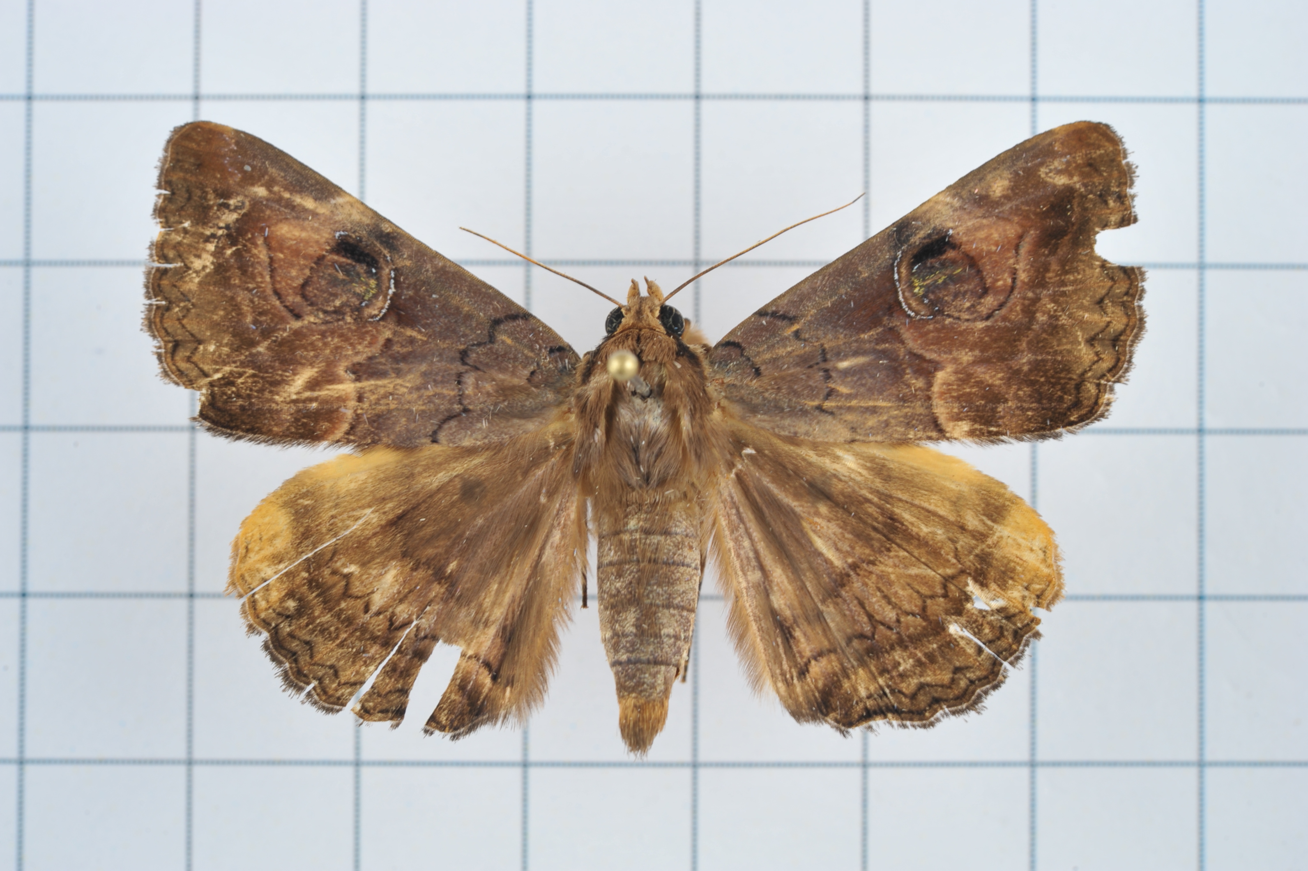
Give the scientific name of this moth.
Ommatophora luminosa
